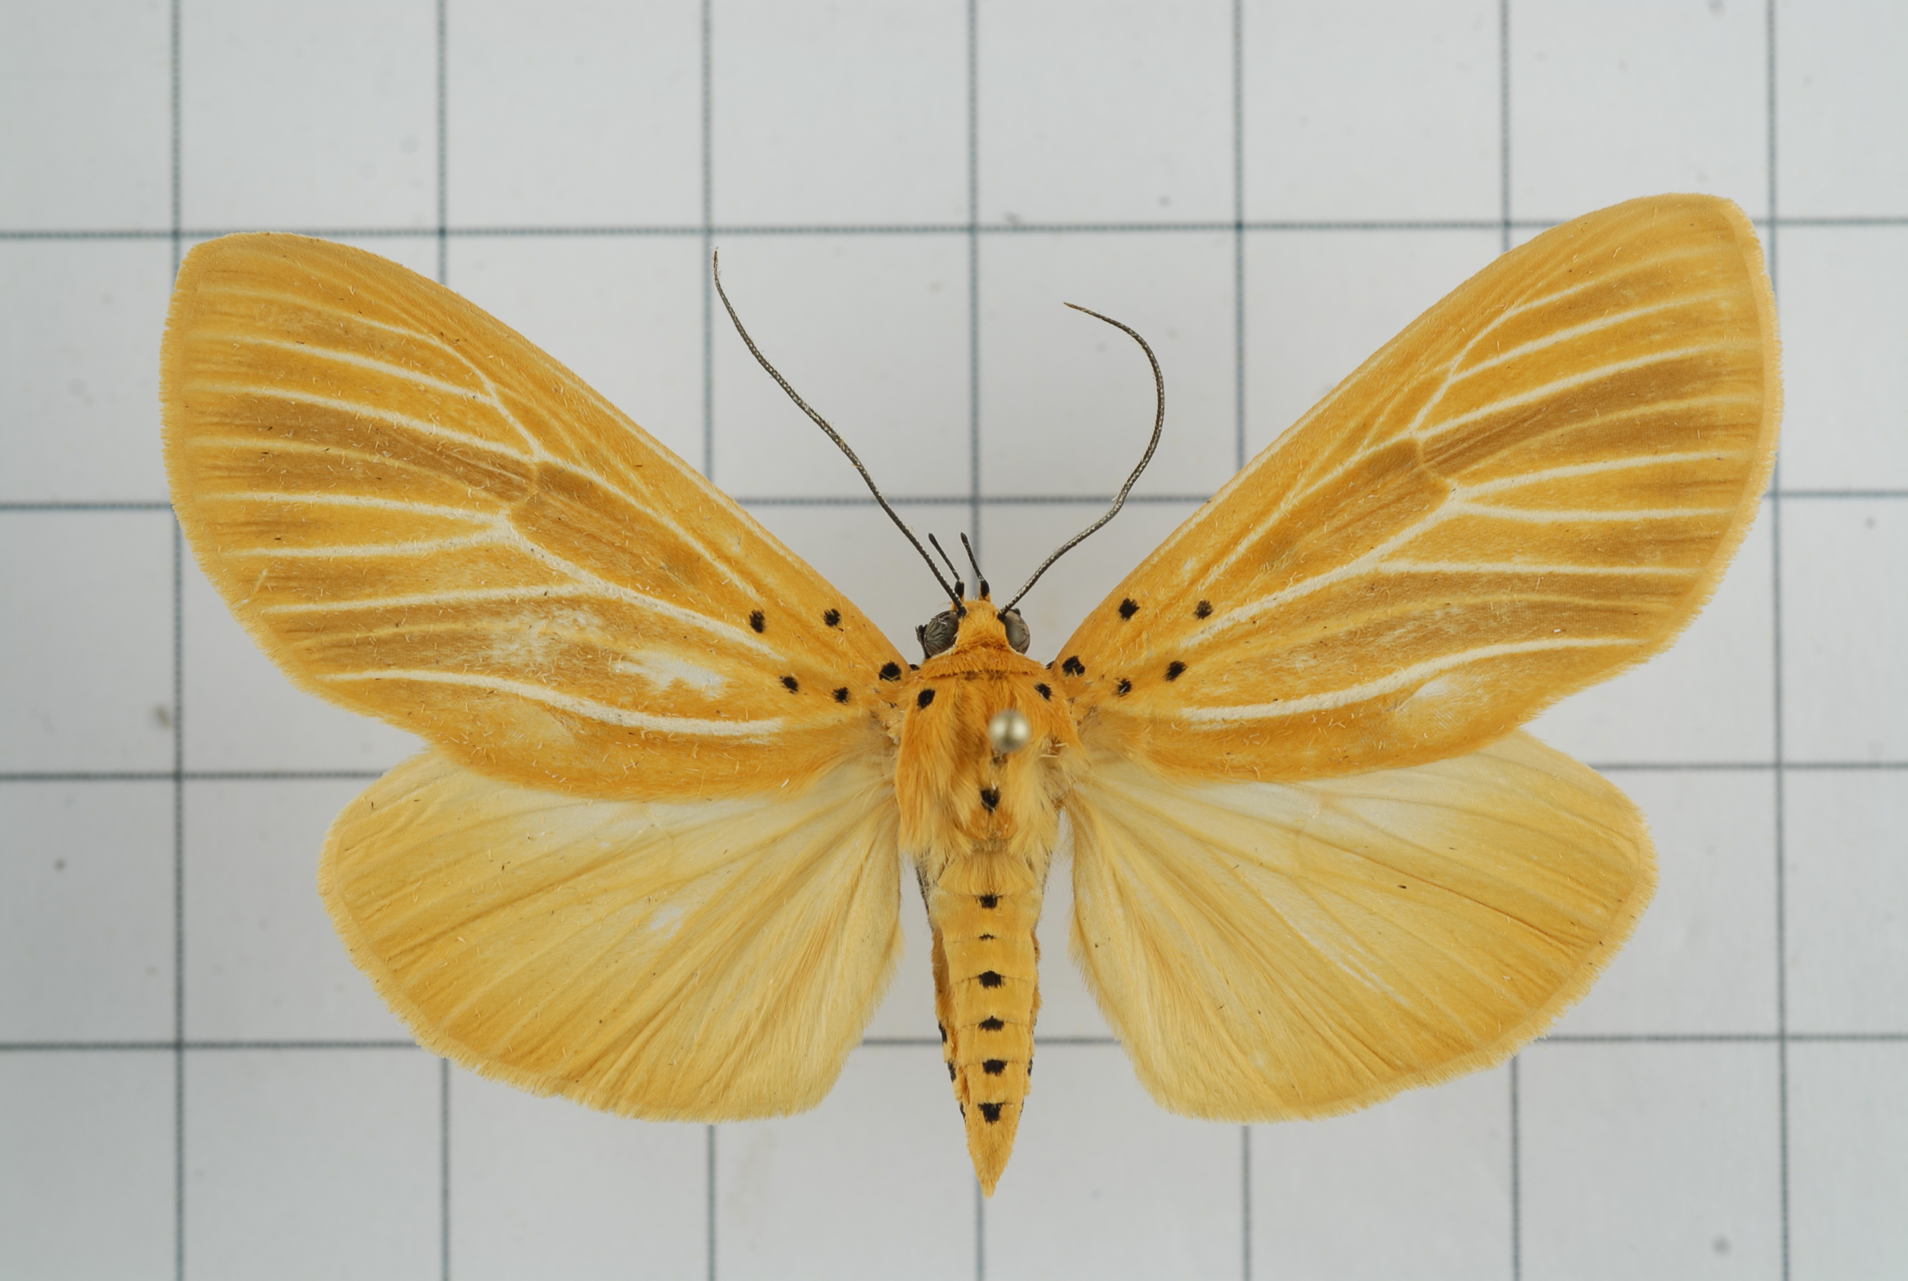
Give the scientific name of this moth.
Asota egens confinis
